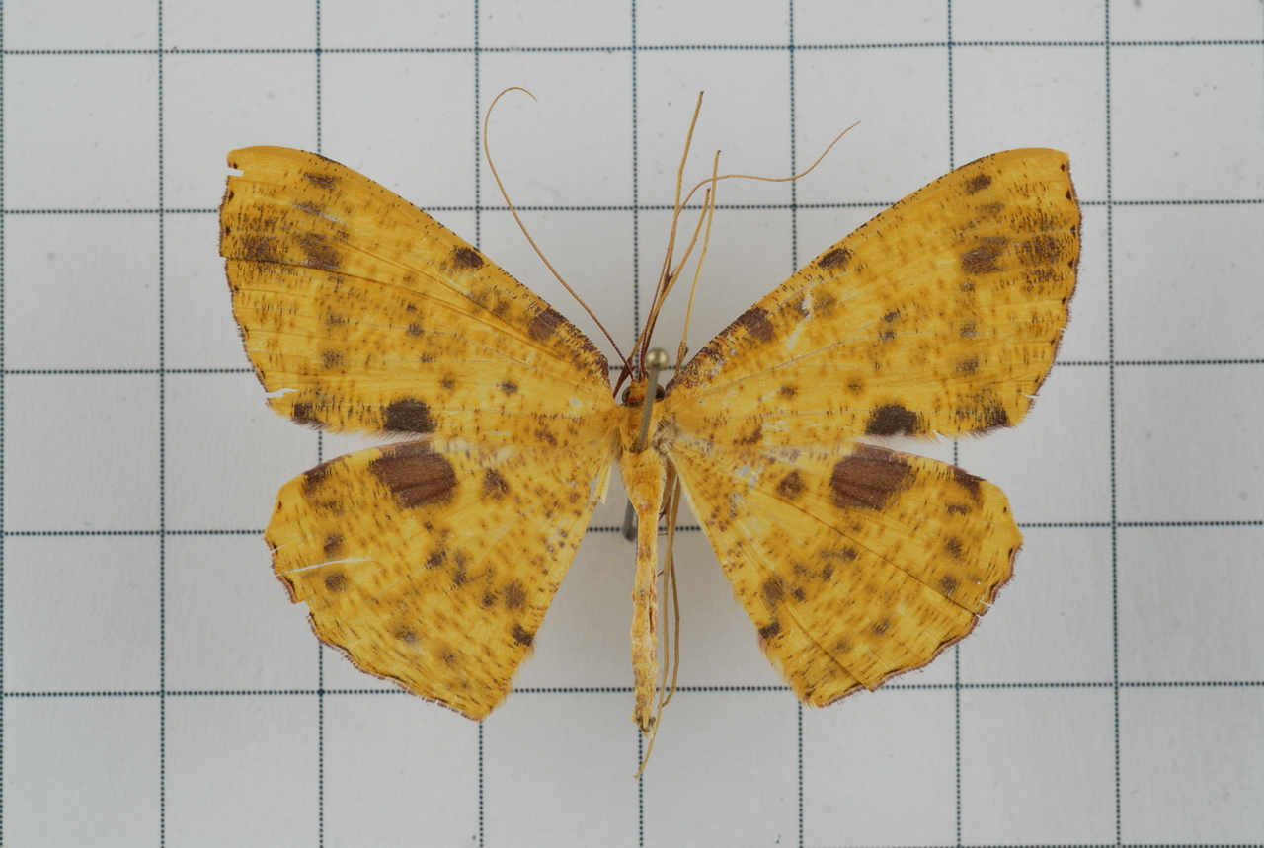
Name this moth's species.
Eumelea ludovicata ludovicata
